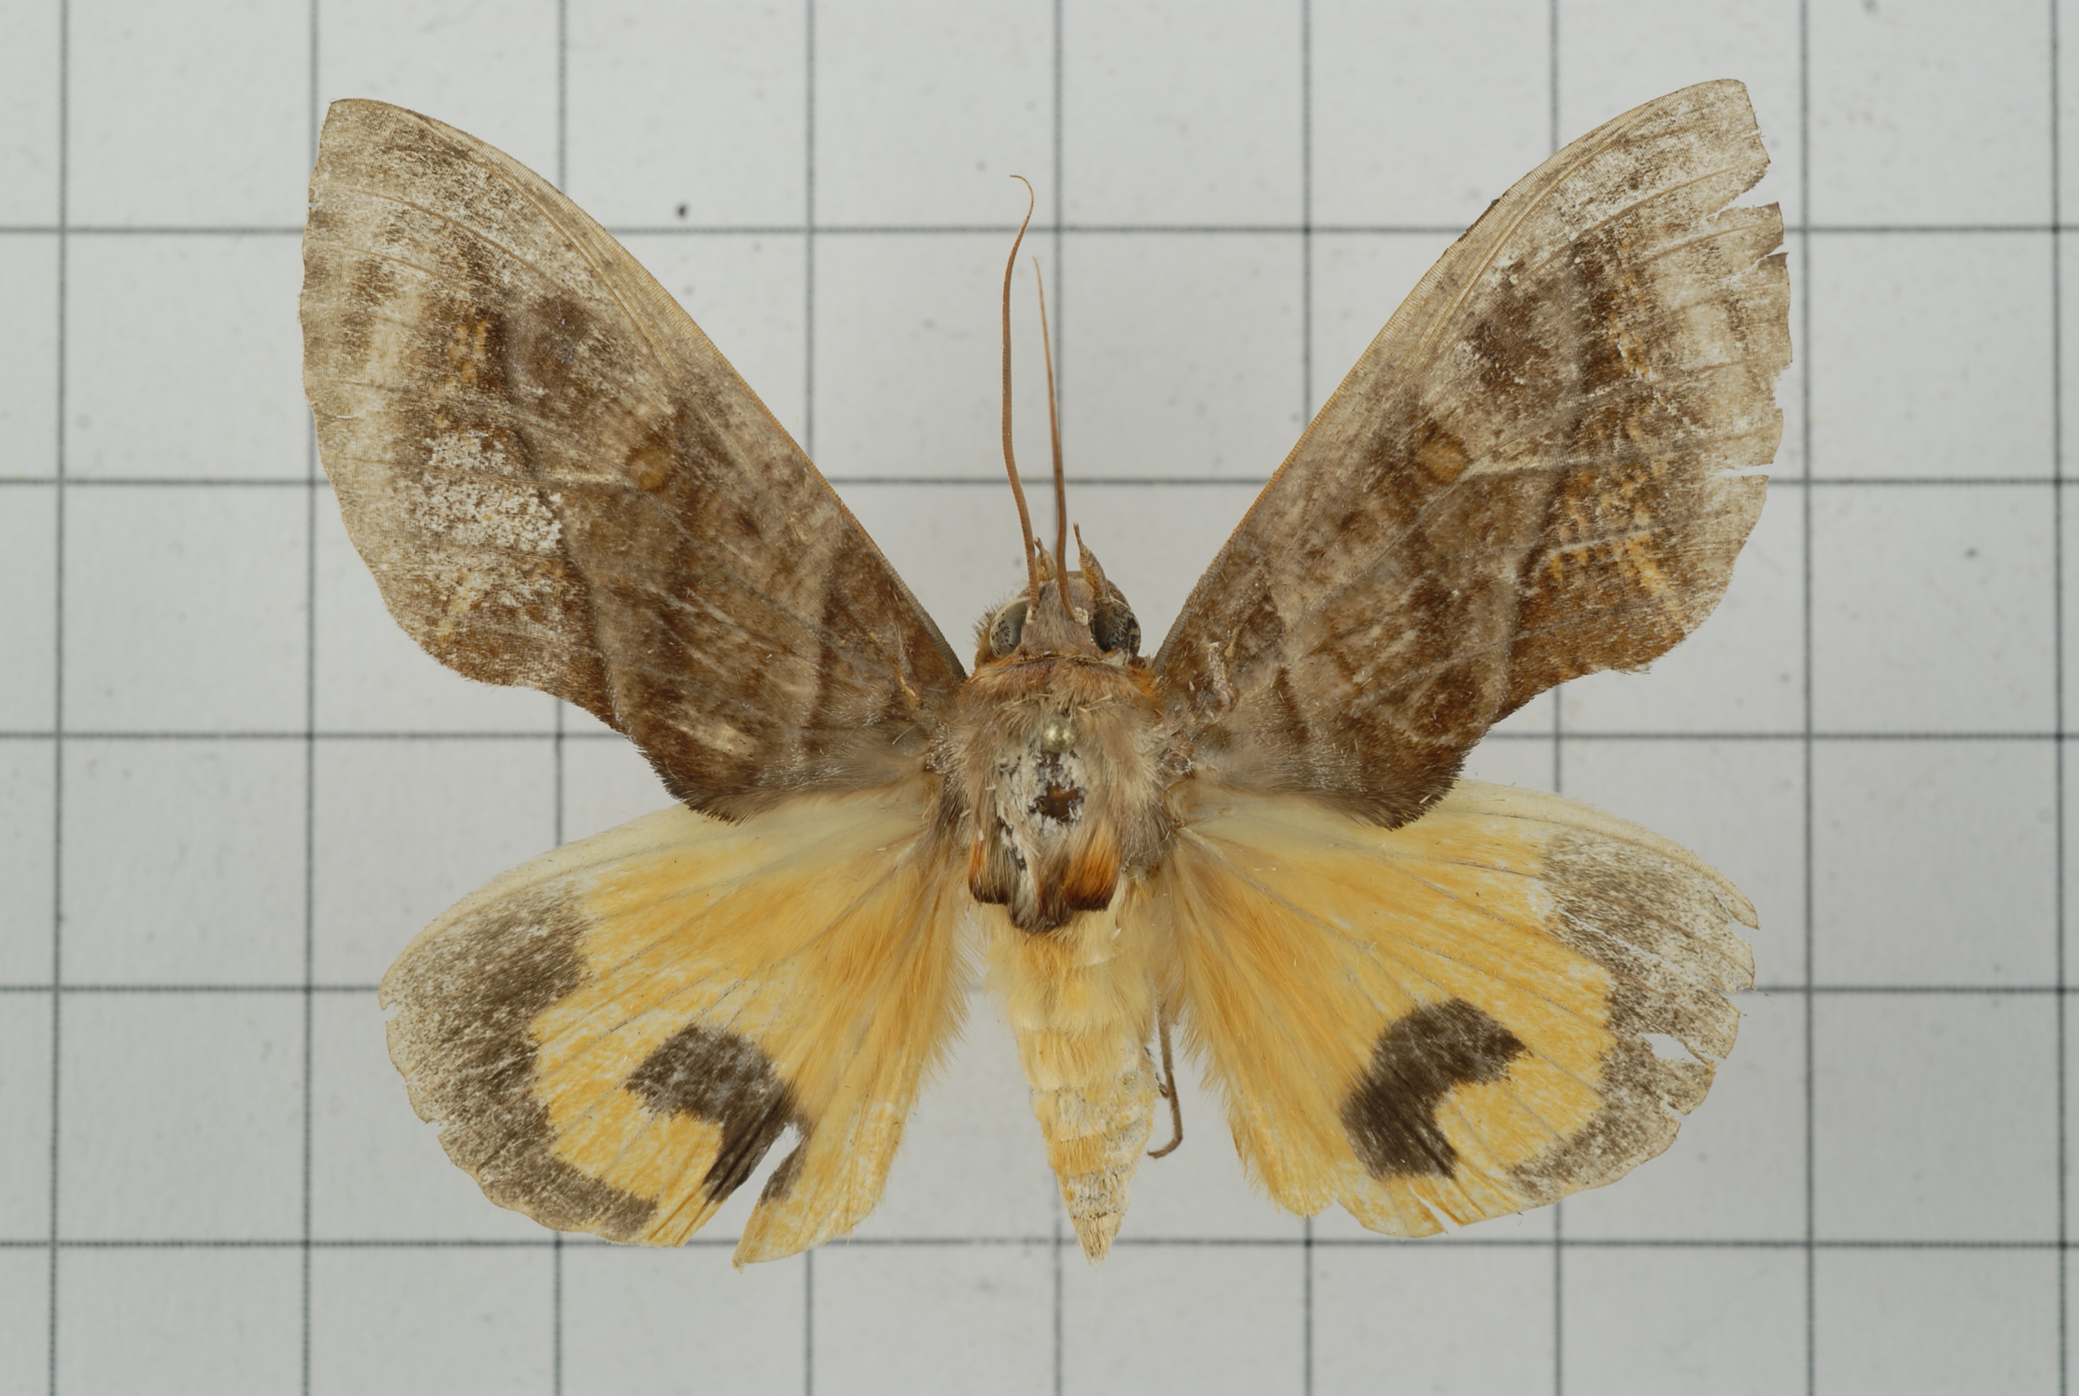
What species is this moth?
Eudocima homaena
